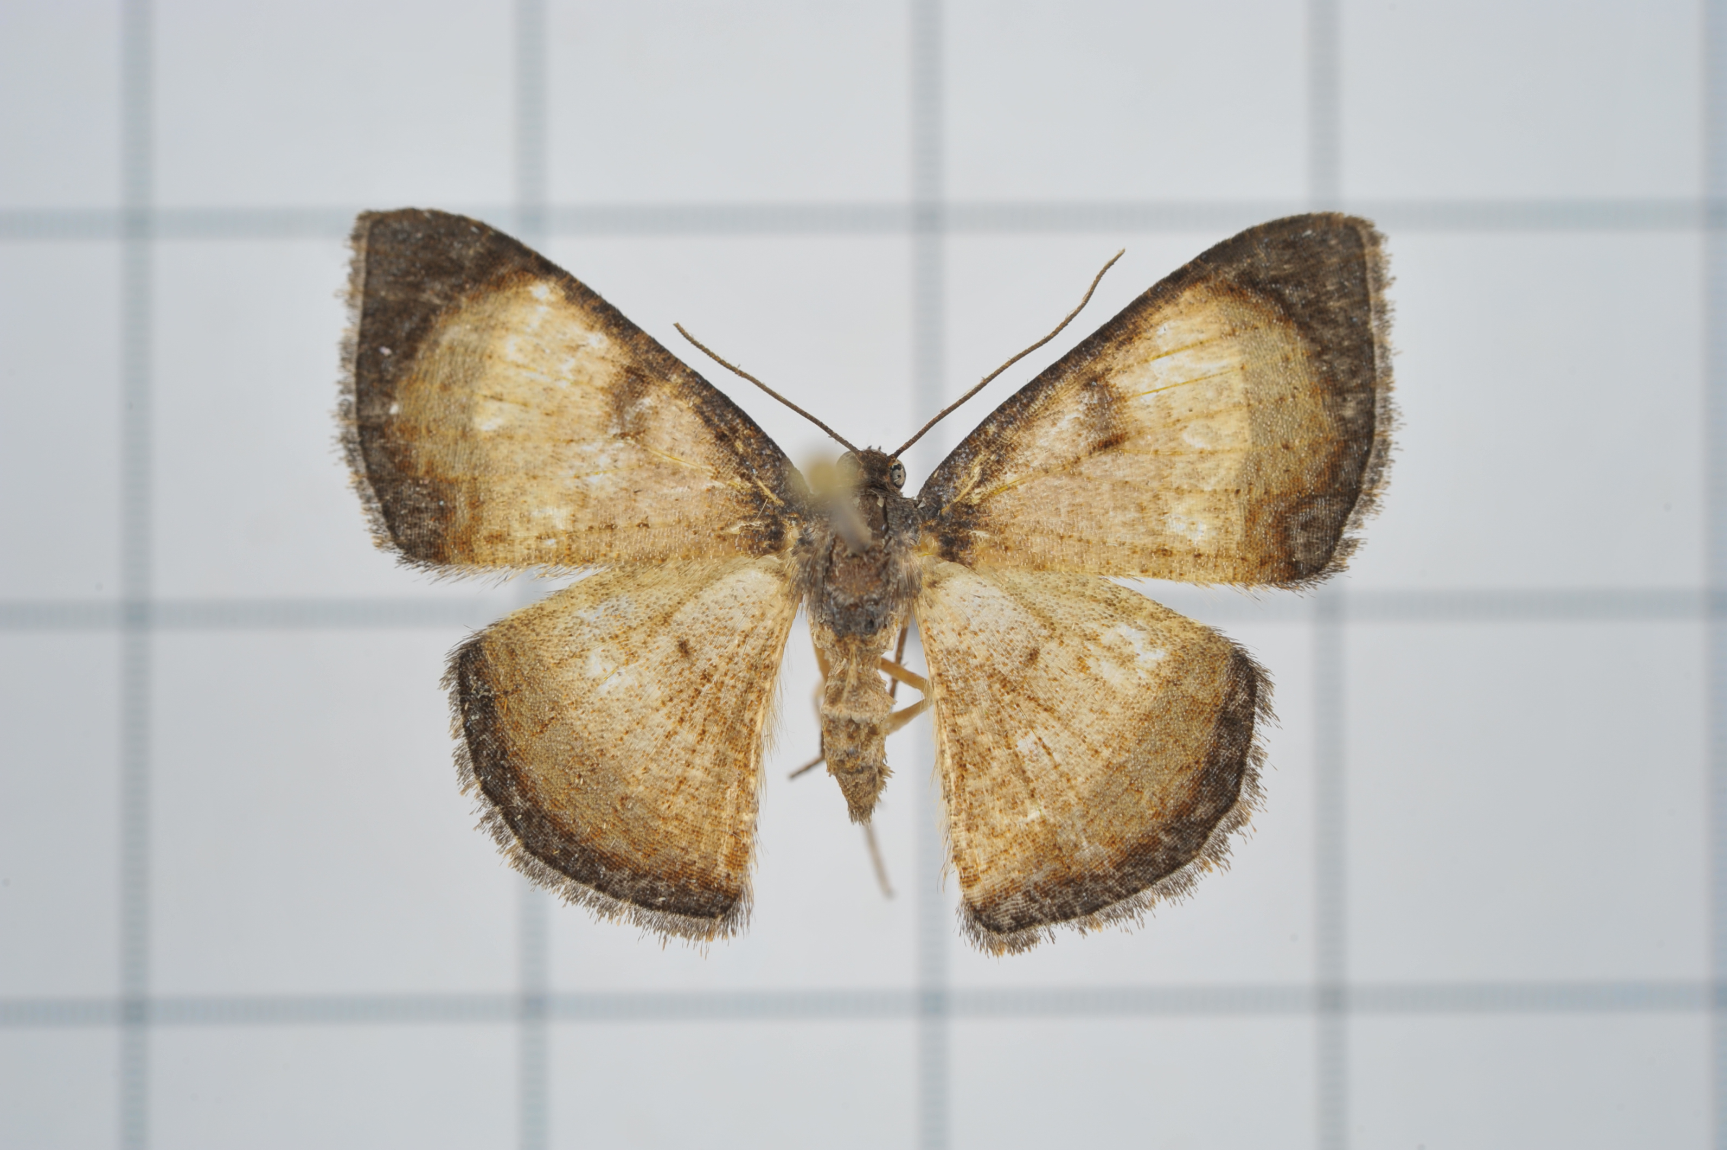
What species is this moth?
Hydatocapnia gemina
